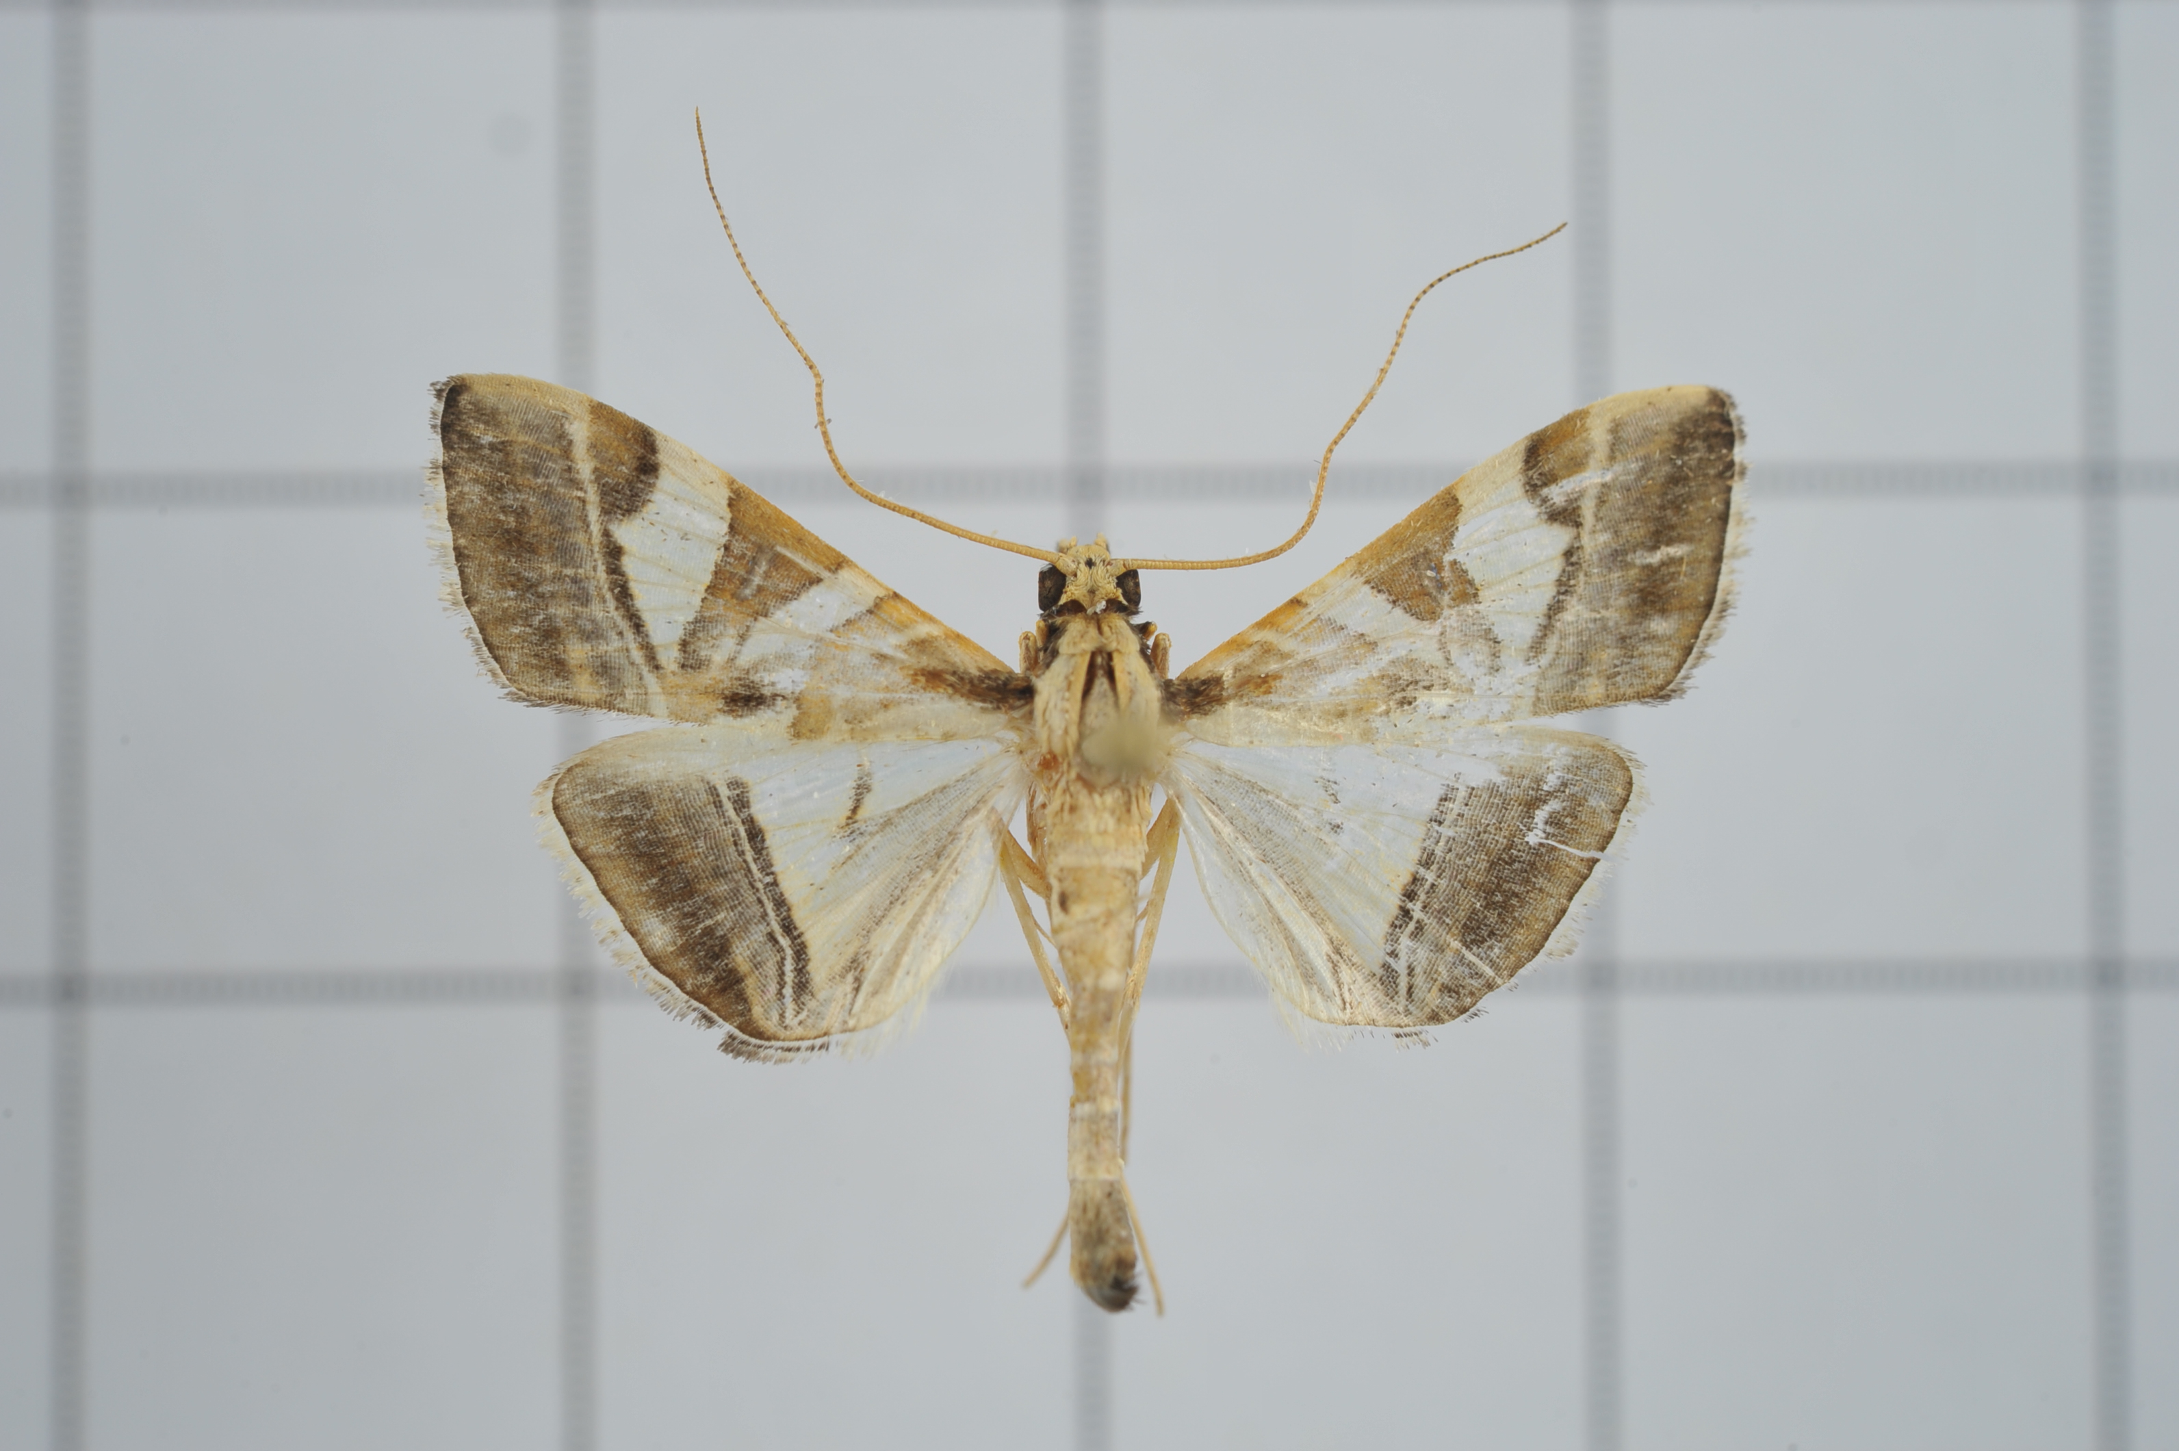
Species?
Agrioglypta itysalis
